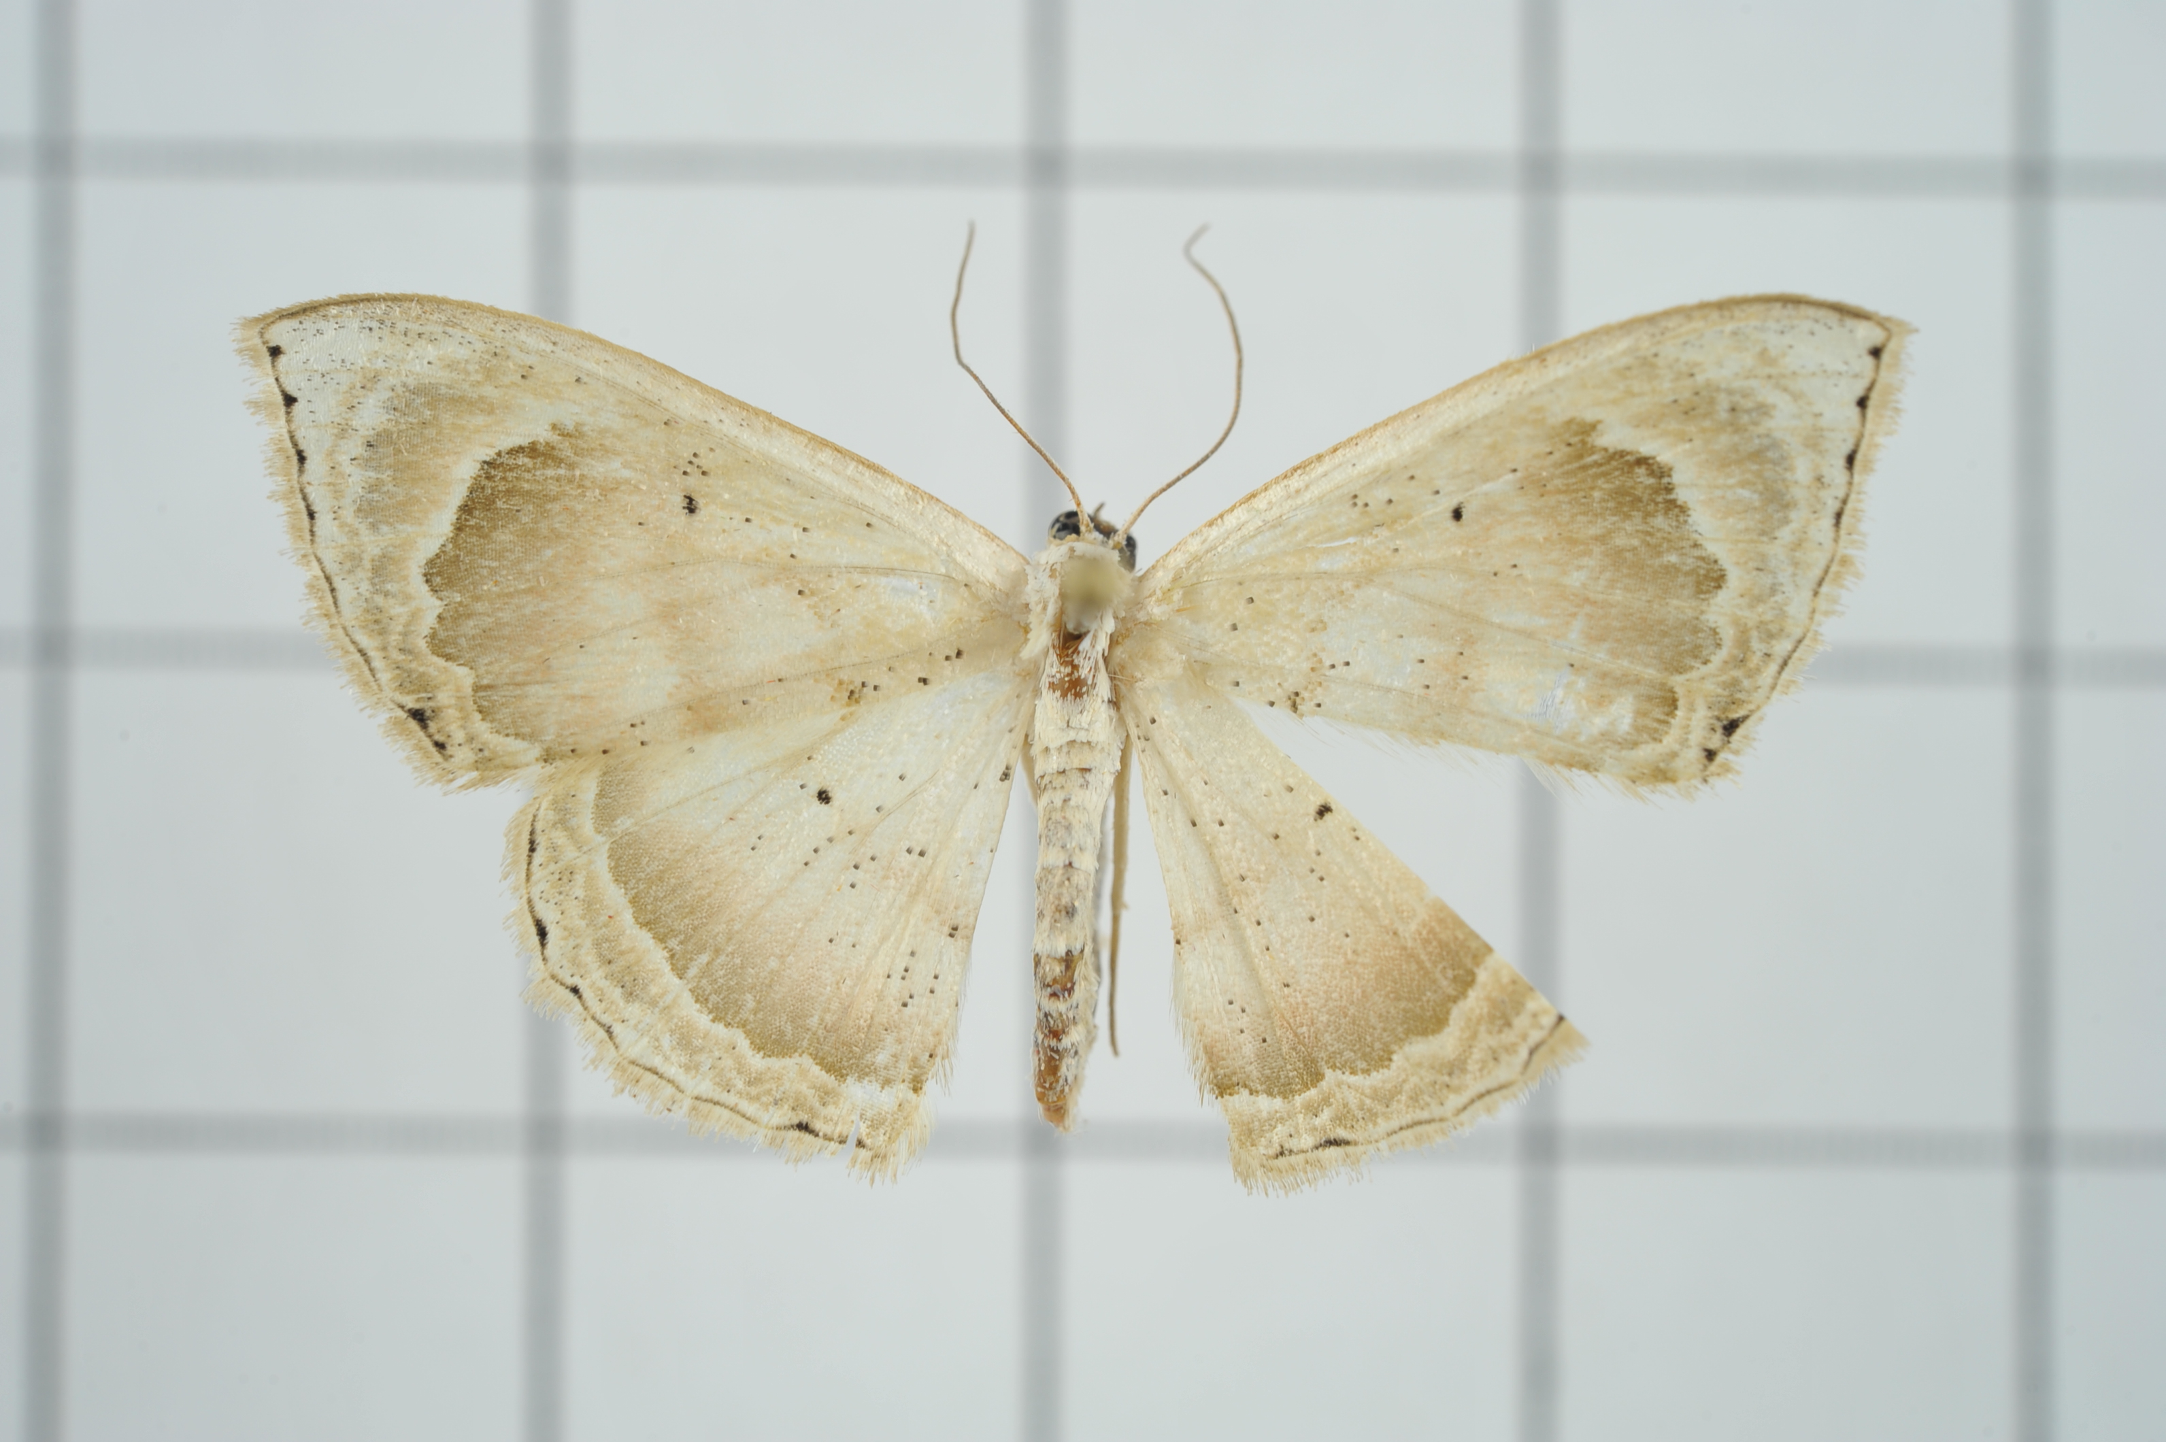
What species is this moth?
Somatina rosacea anaemica
